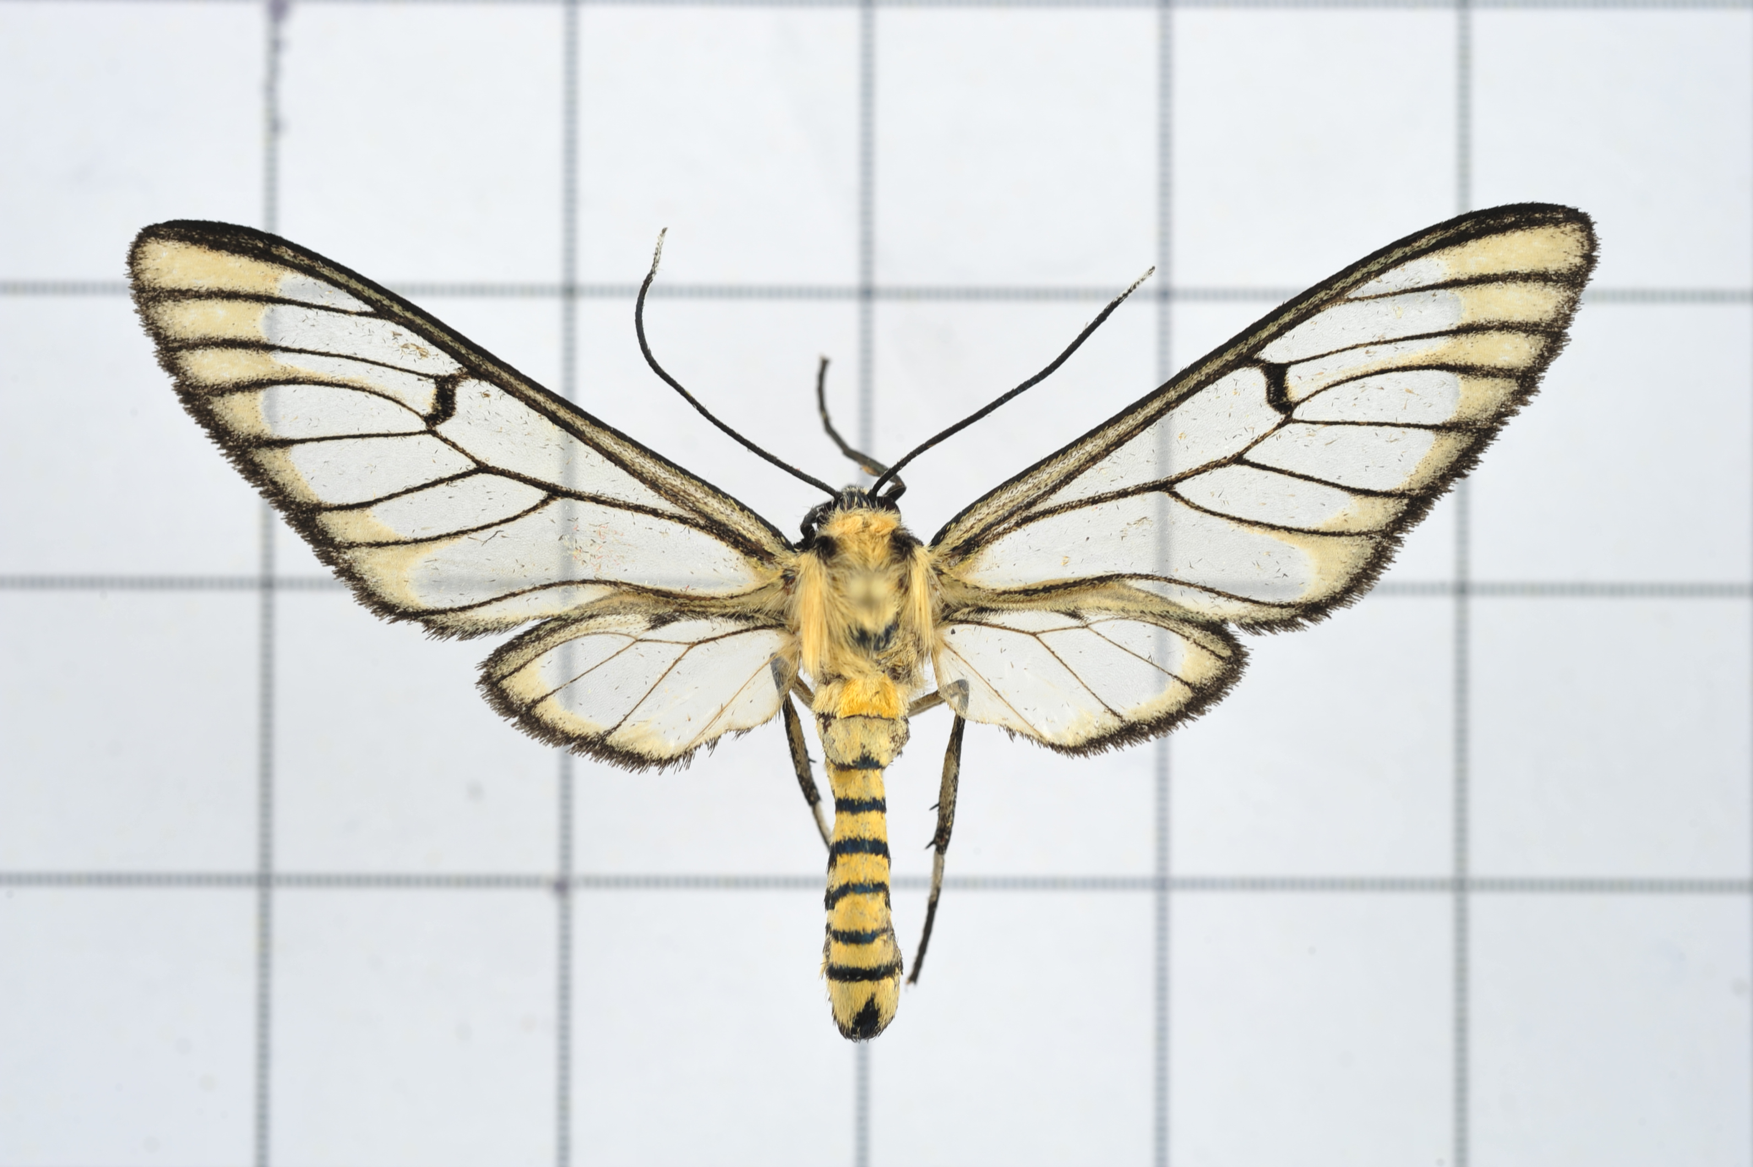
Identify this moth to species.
Amata wilemani
